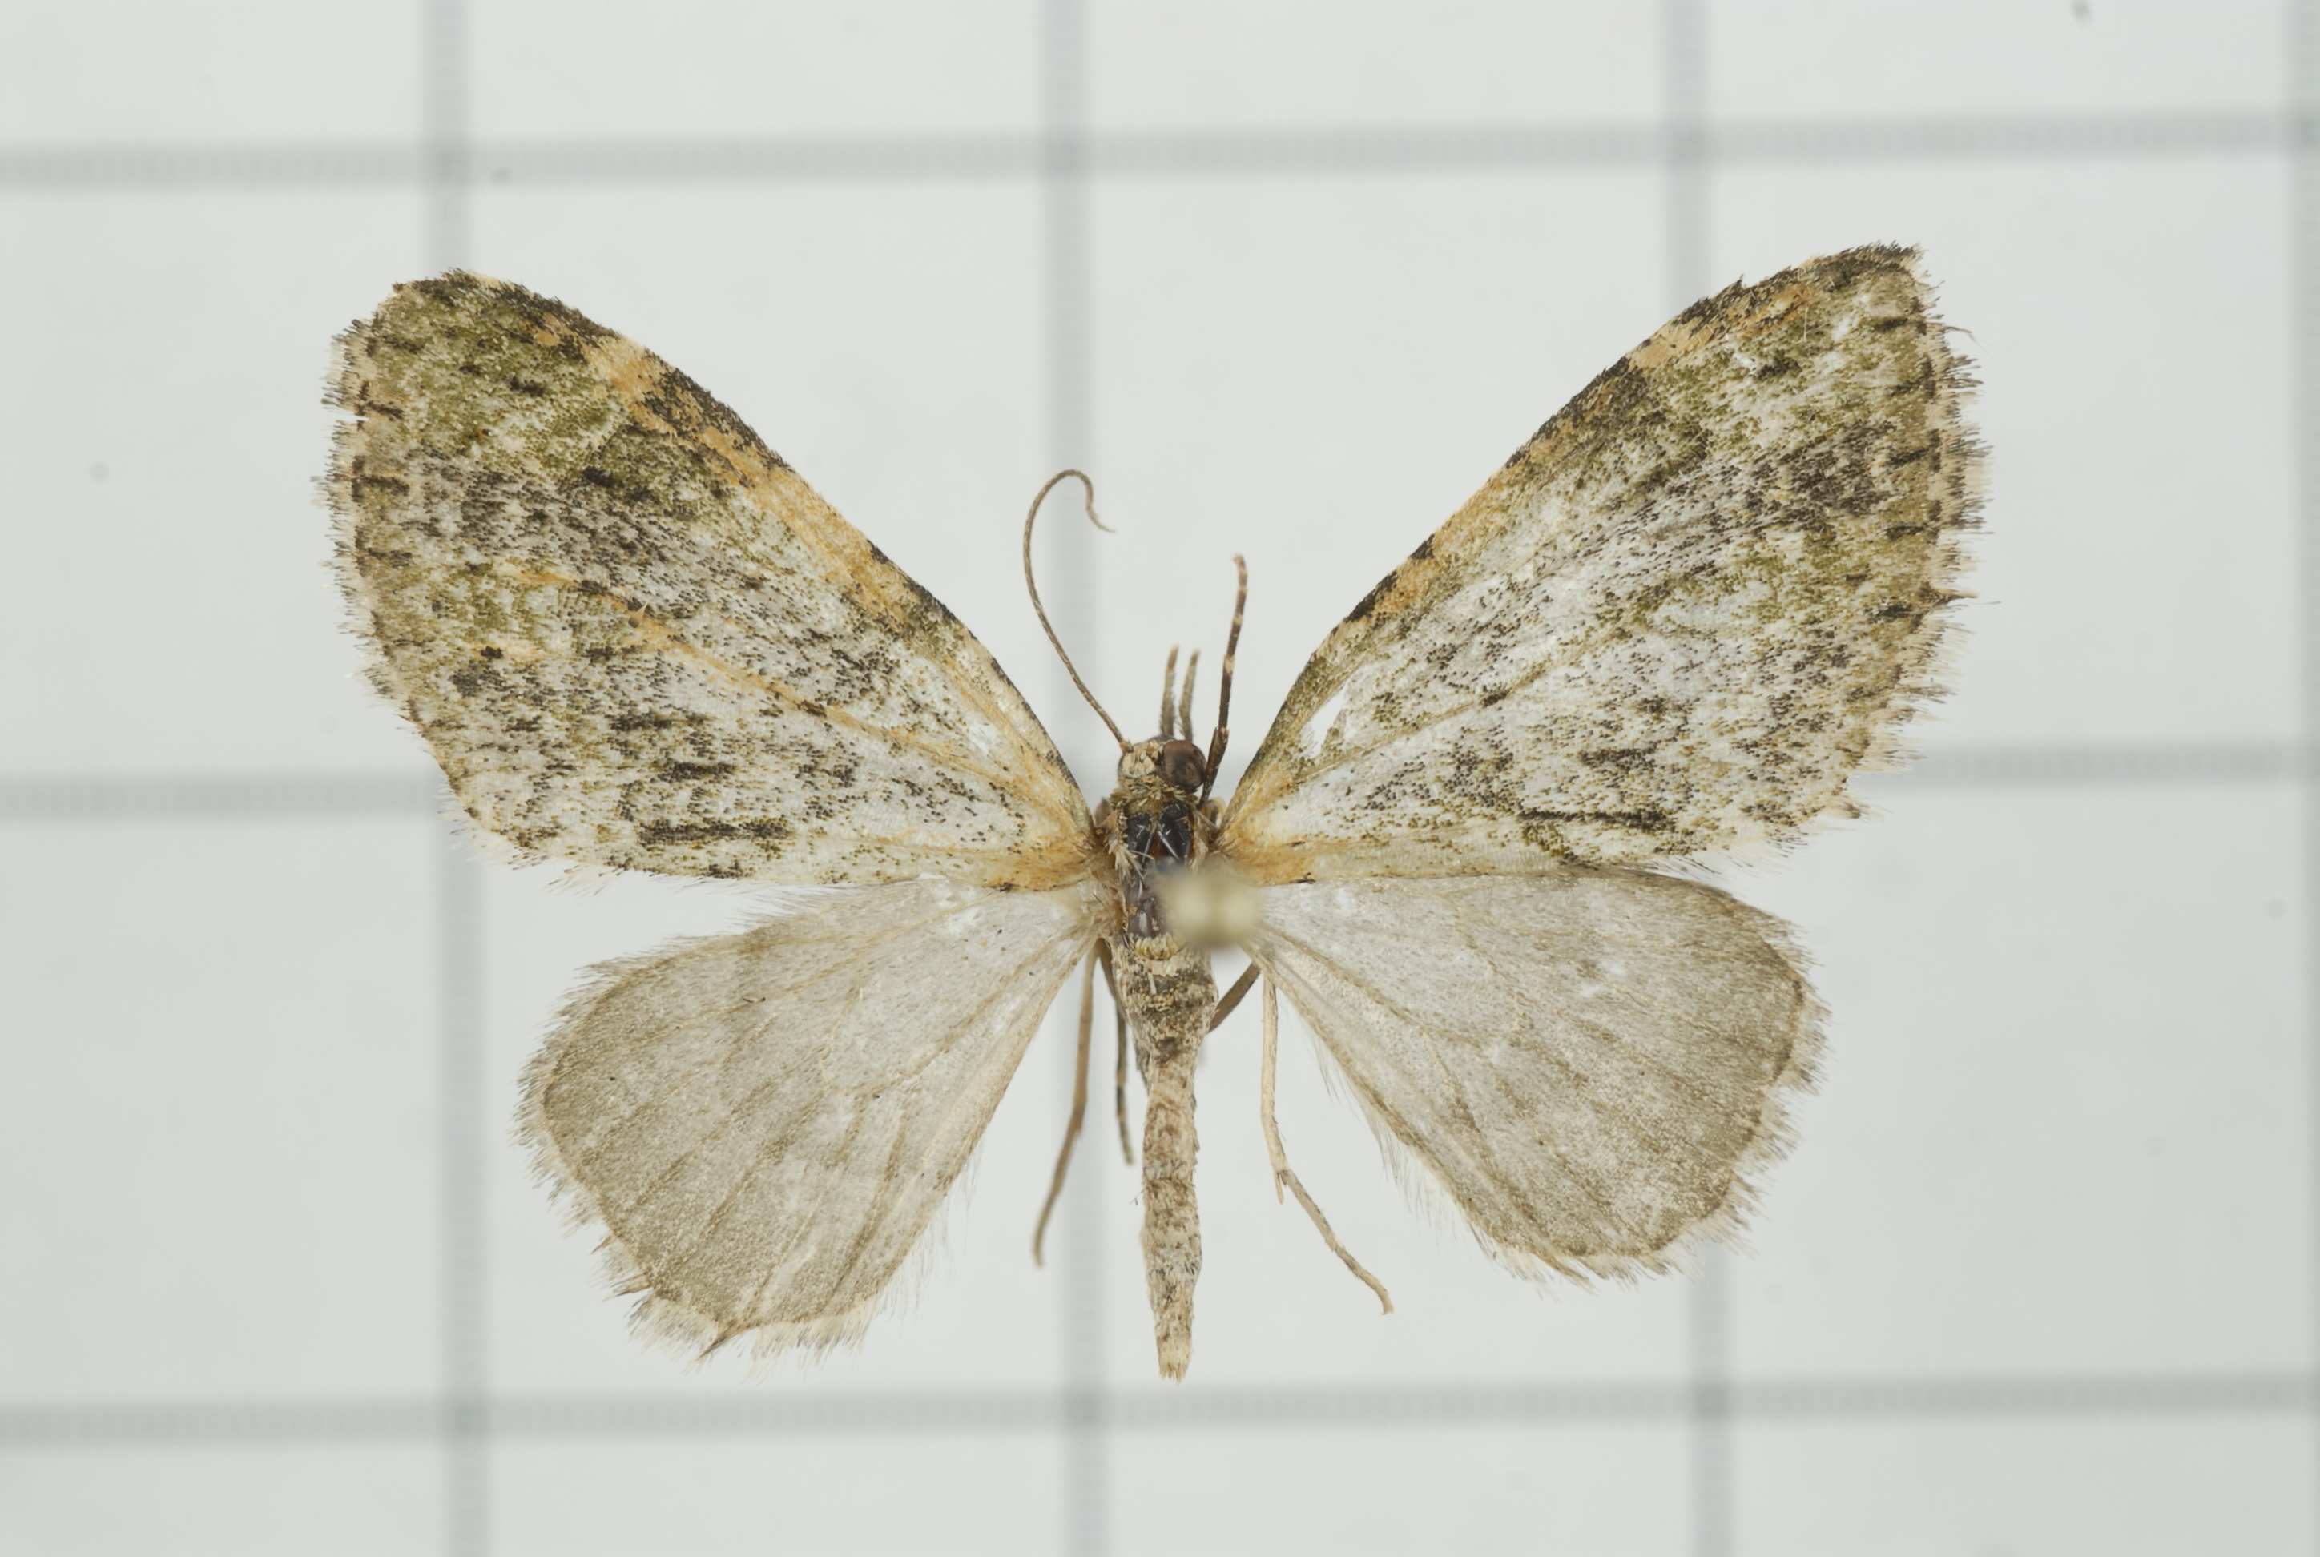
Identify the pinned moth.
Acasis viretata himalayica
